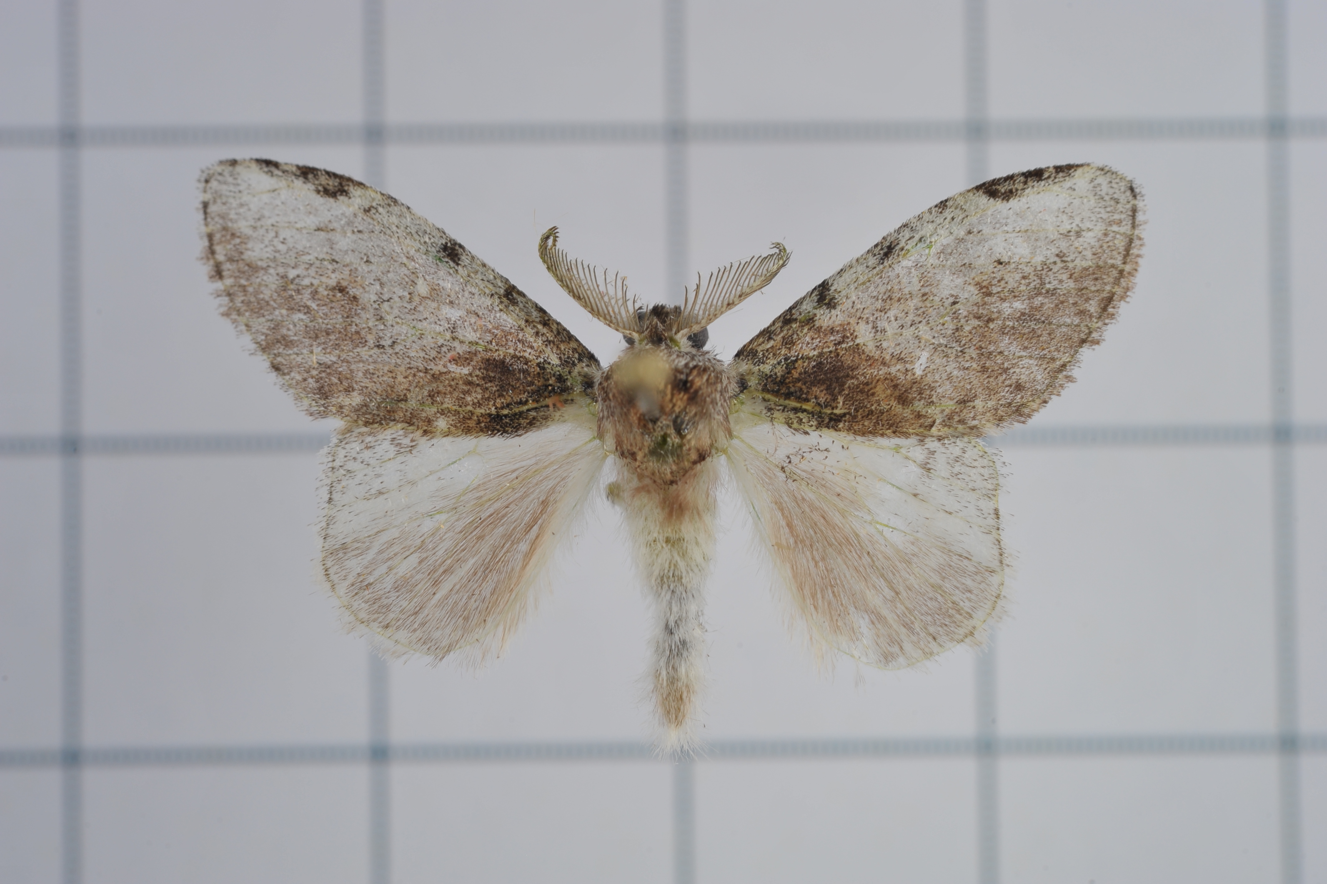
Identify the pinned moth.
Liparopsis postalbida
